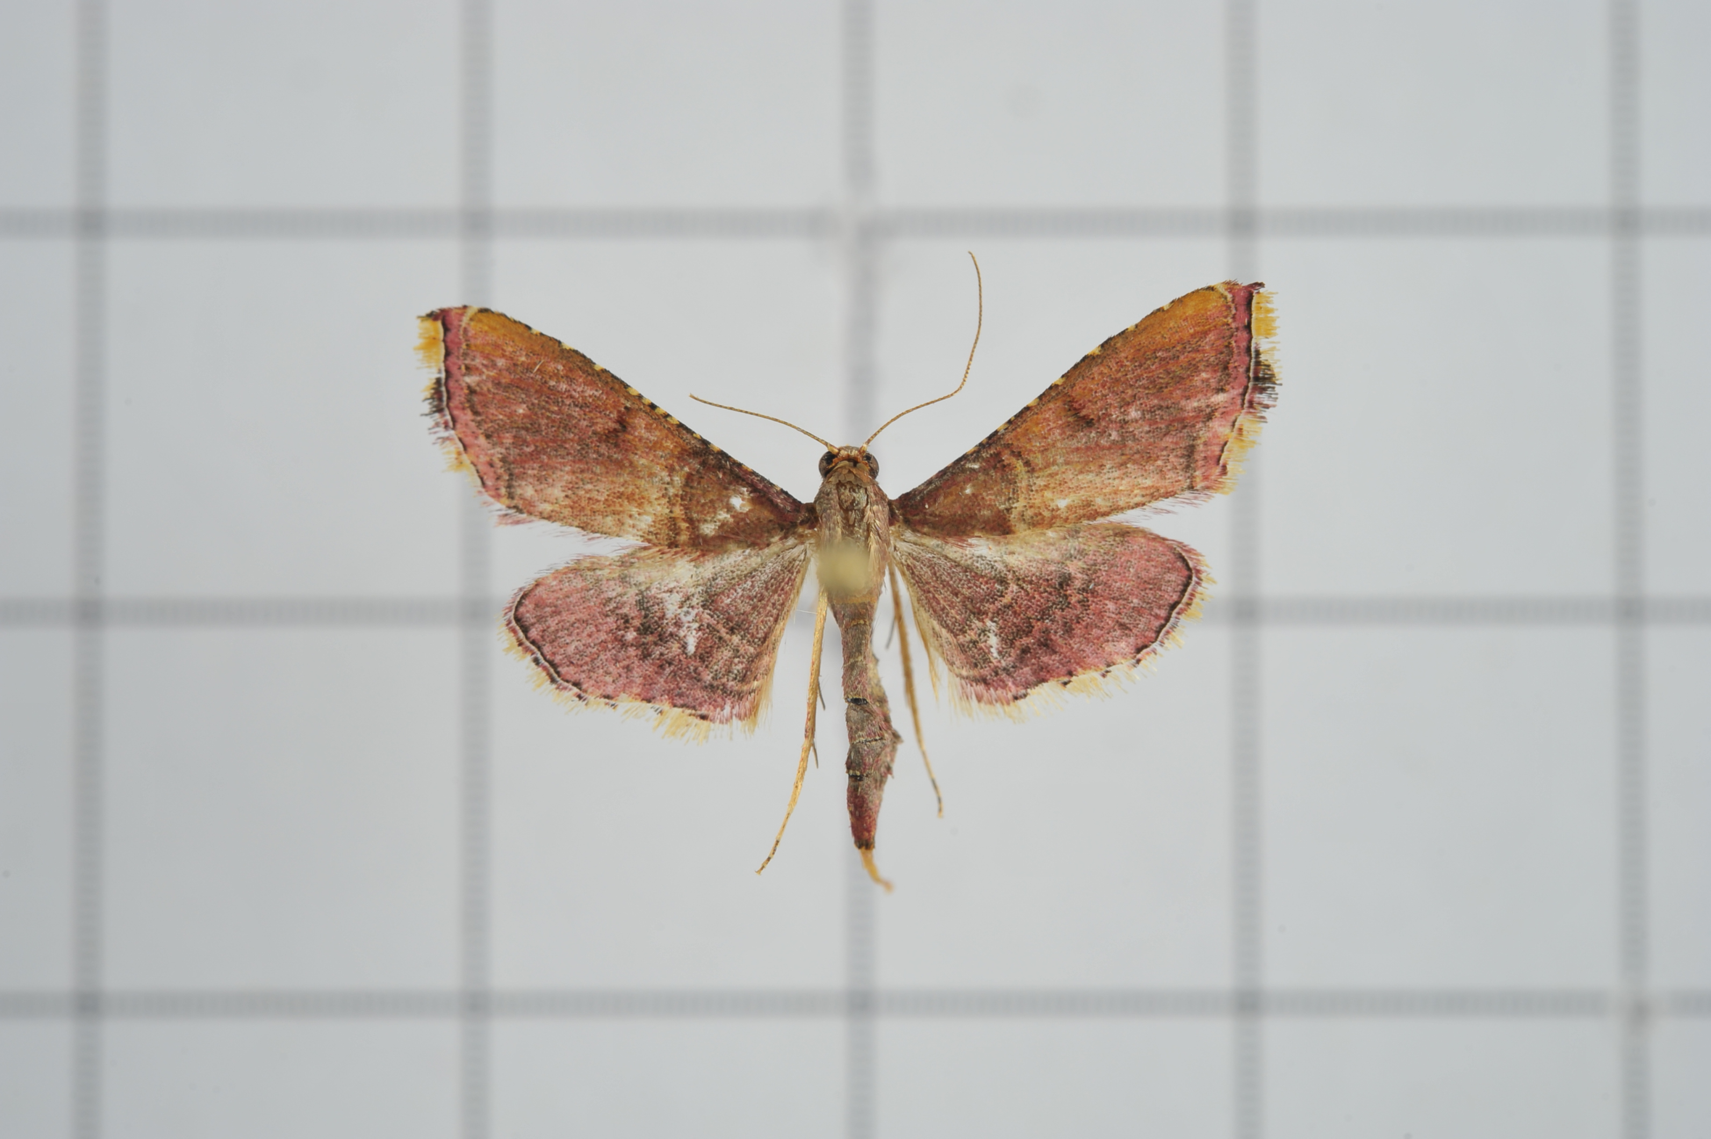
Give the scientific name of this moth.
Endotricha olivacealis
